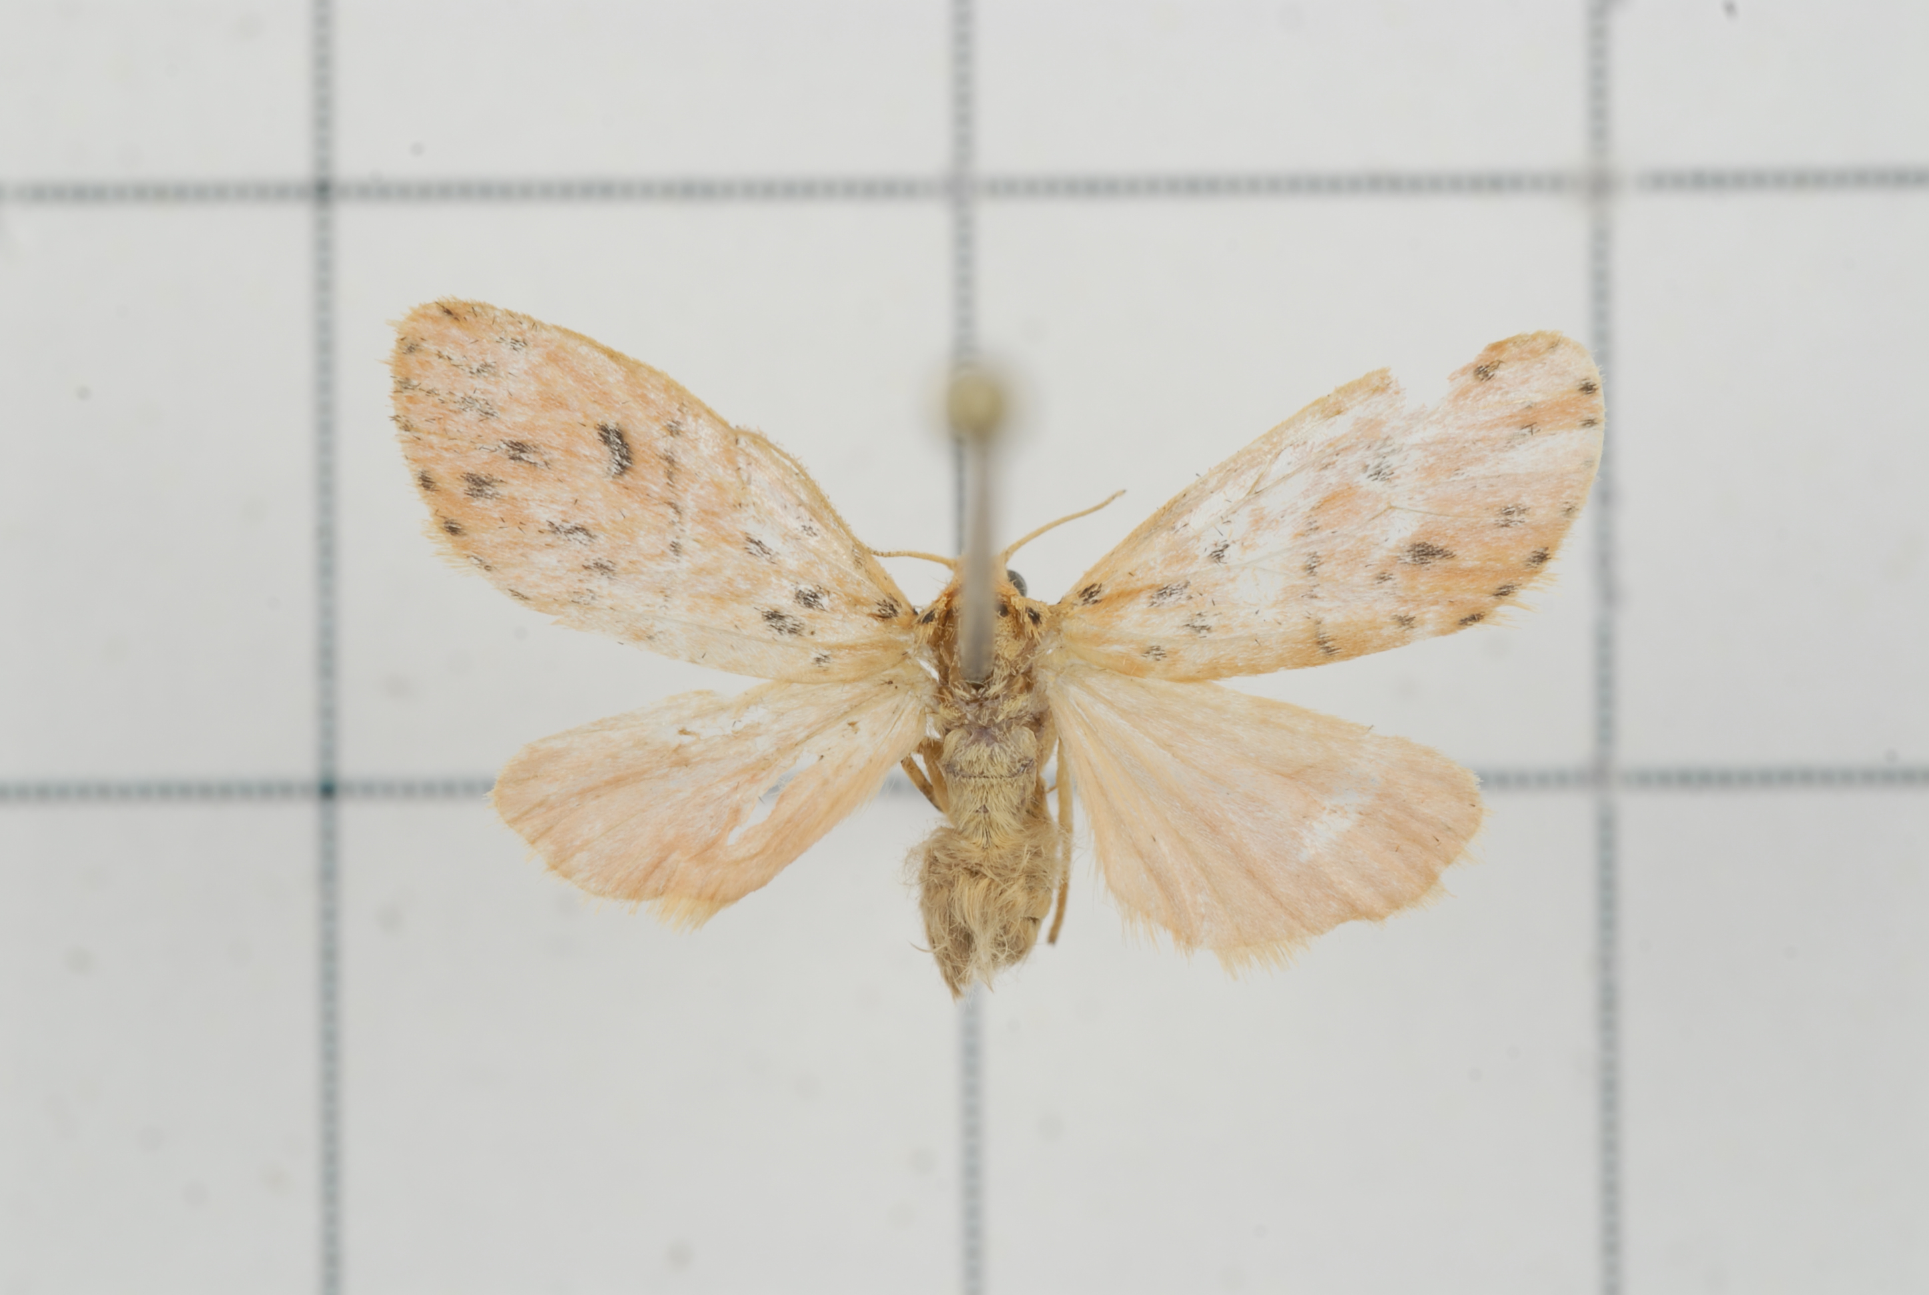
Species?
Miltochrista arcuata
